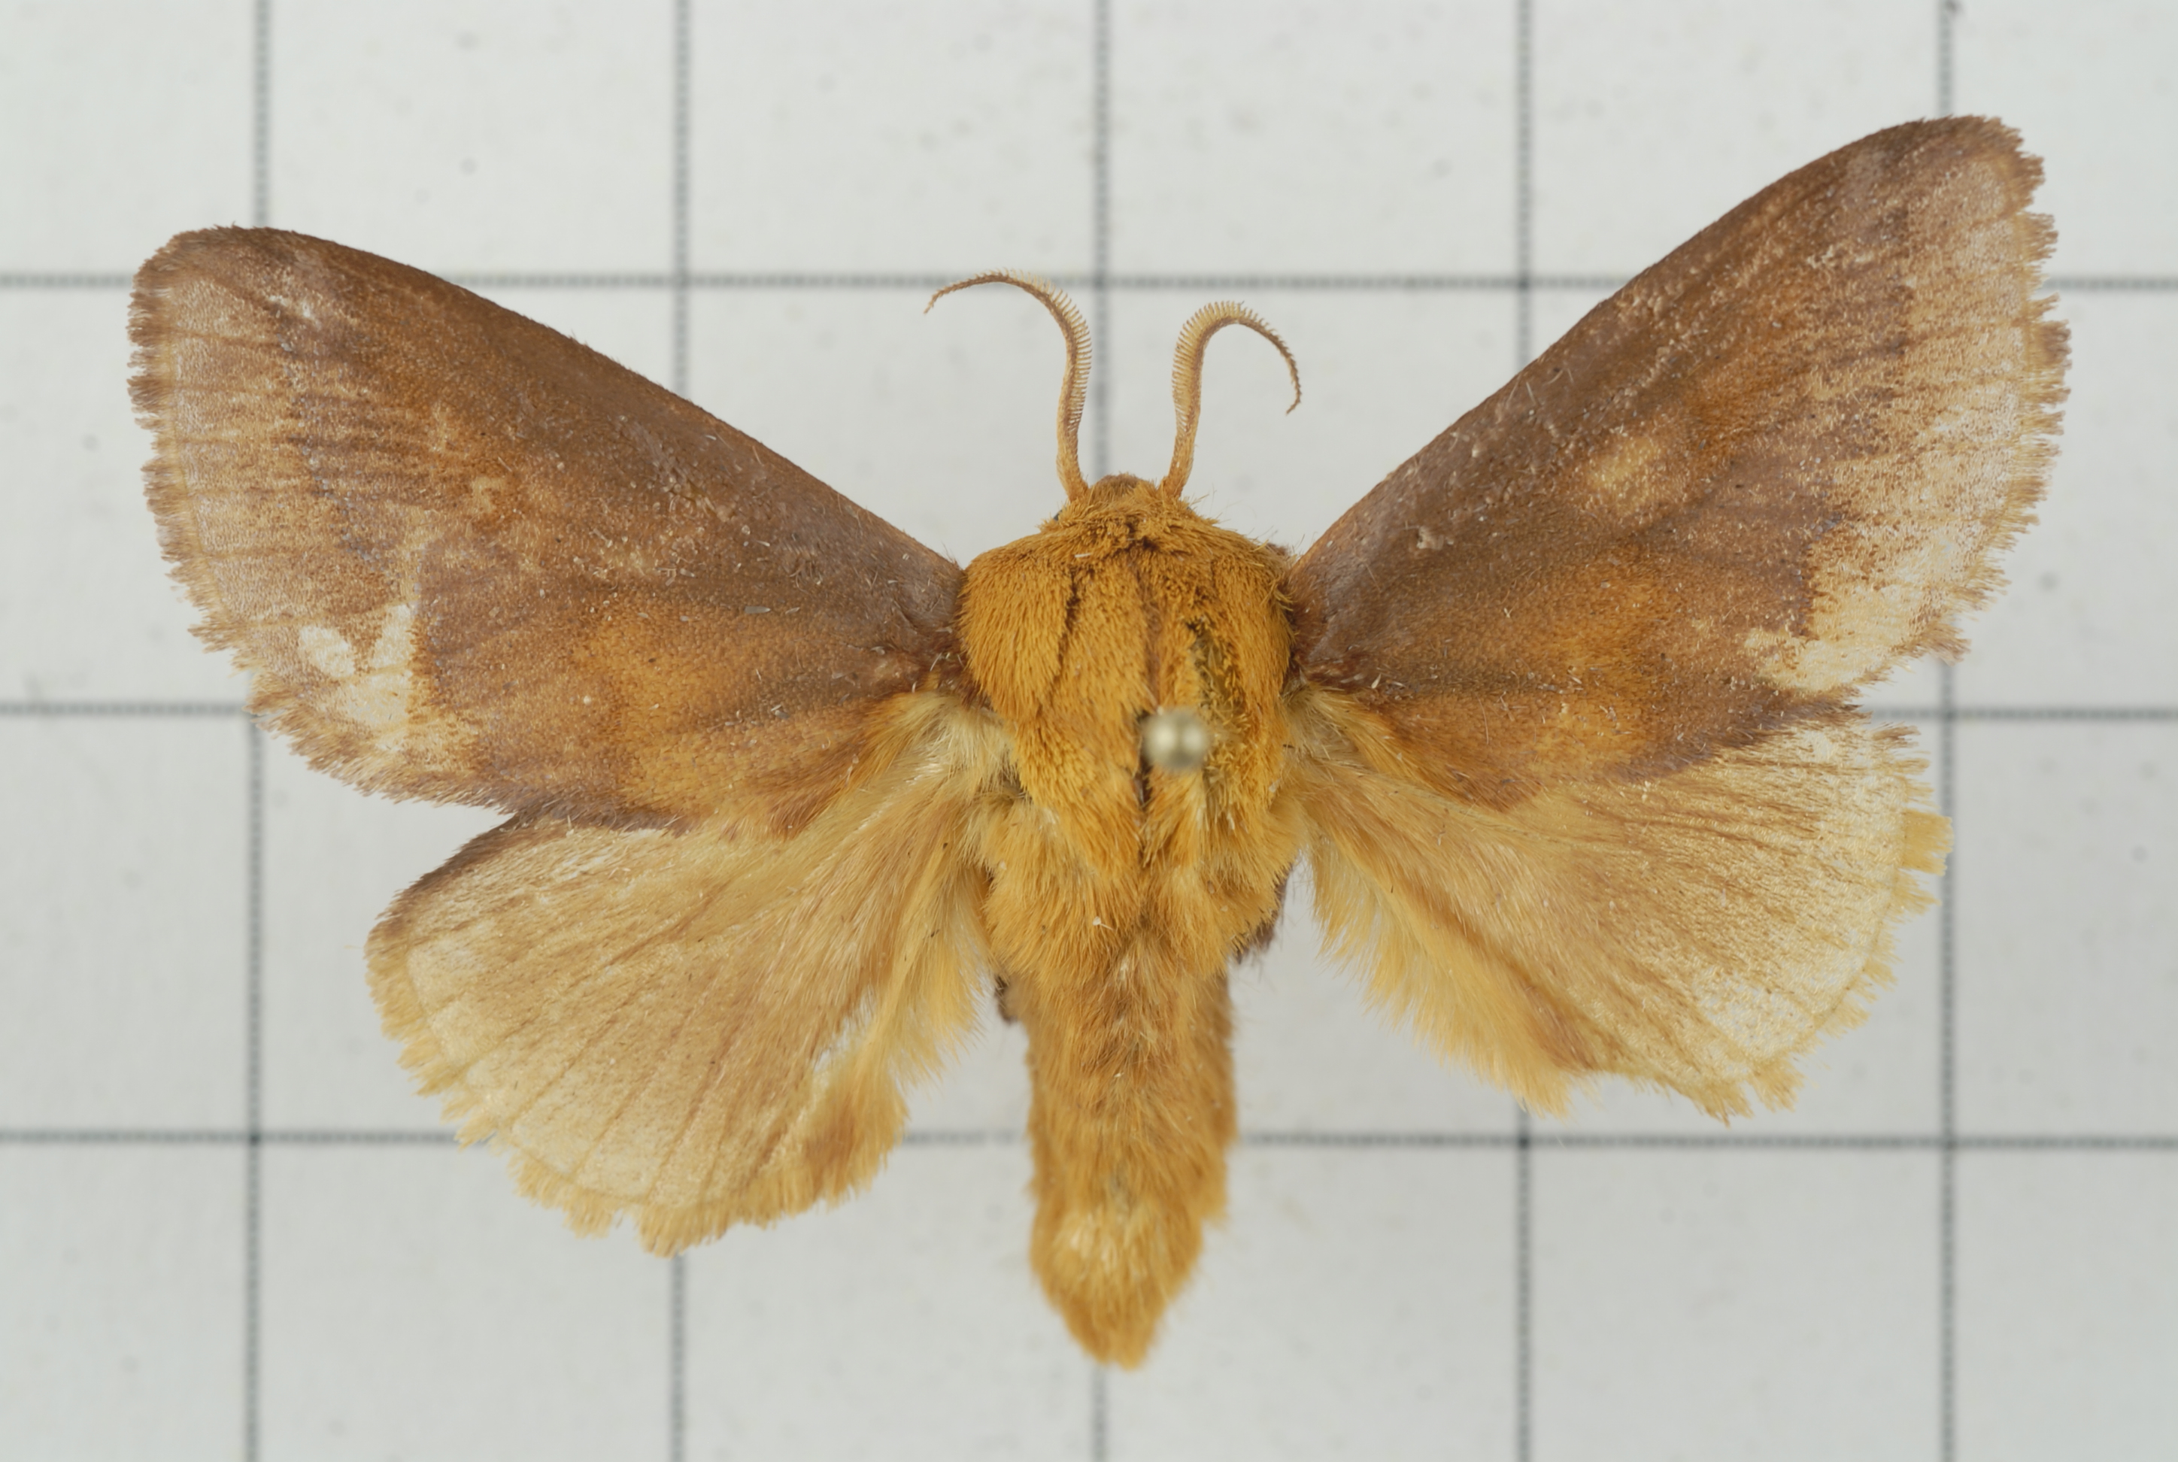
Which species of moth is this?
Narosoideus flavidorsalis
